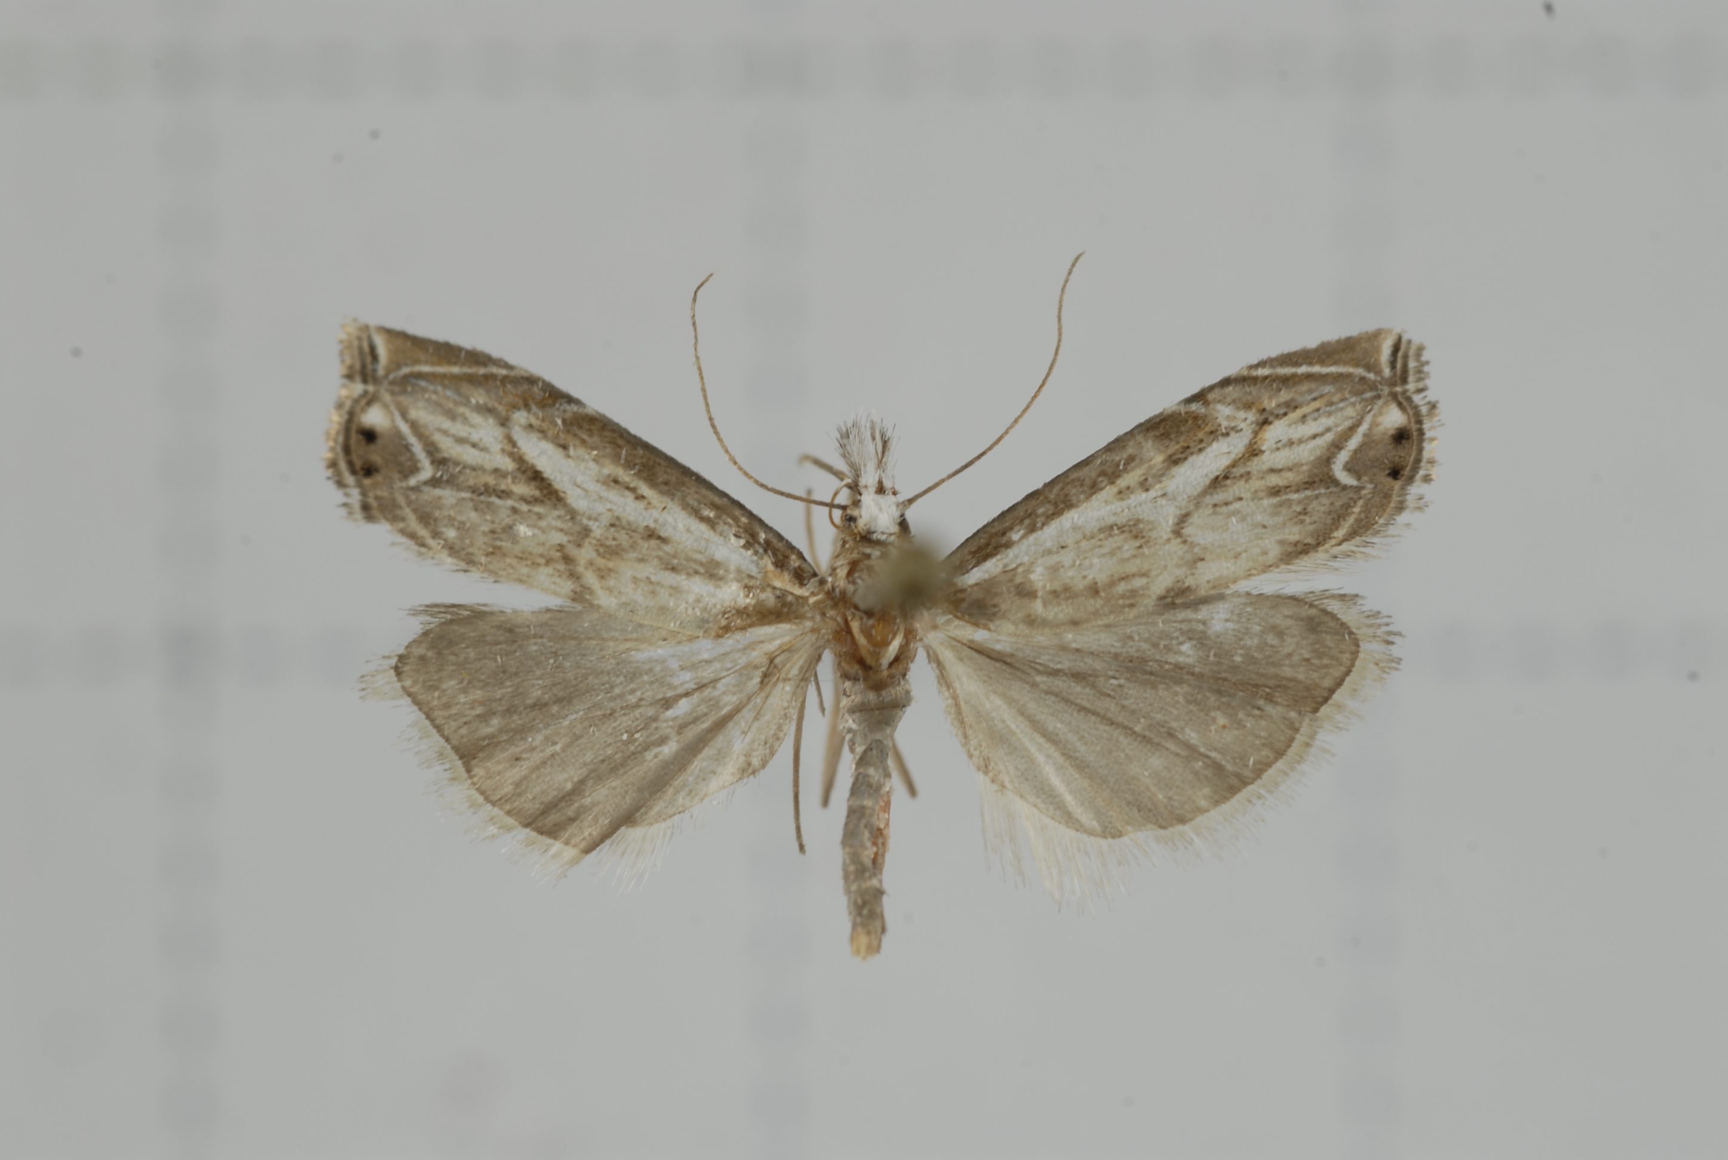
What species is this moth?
Roxita bipunctella
